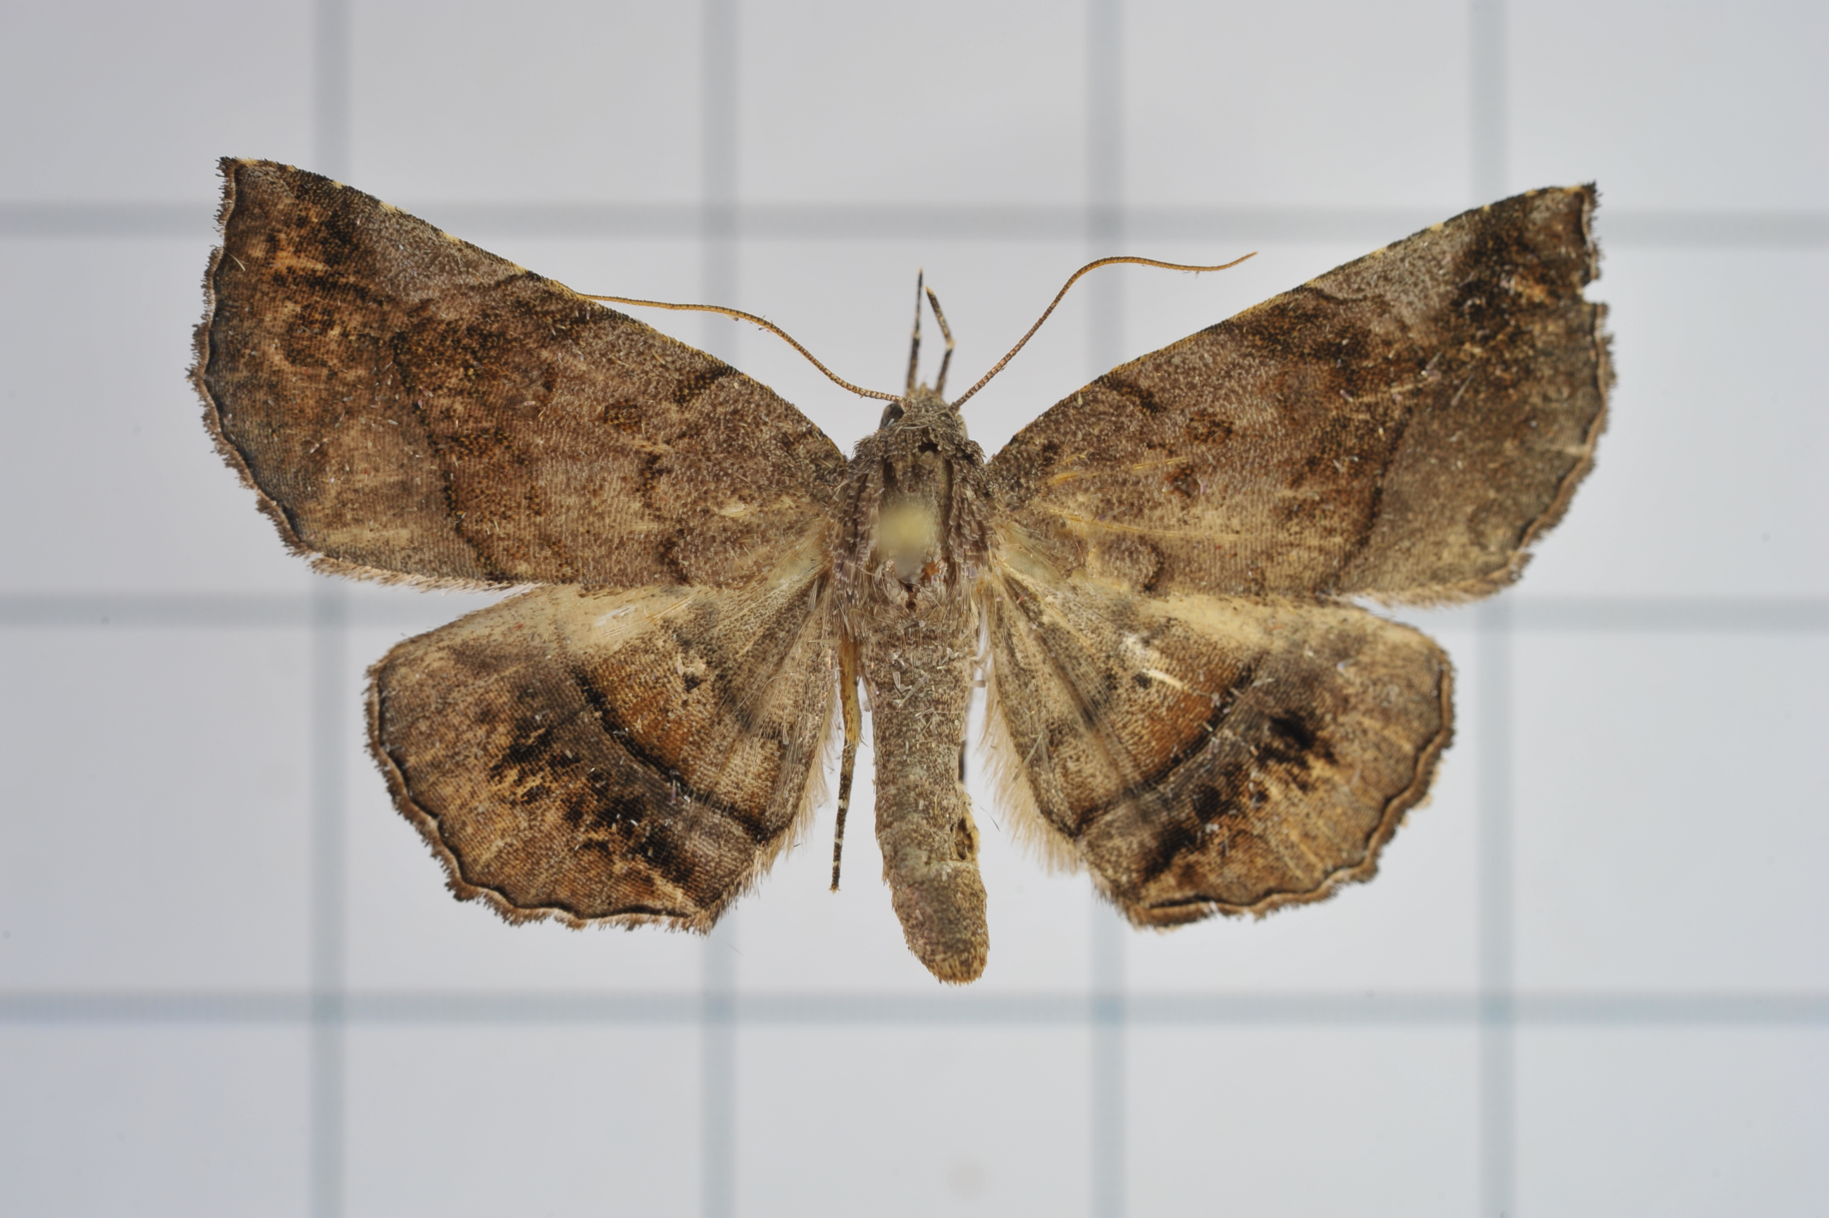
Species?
Pangrapta trilineata
